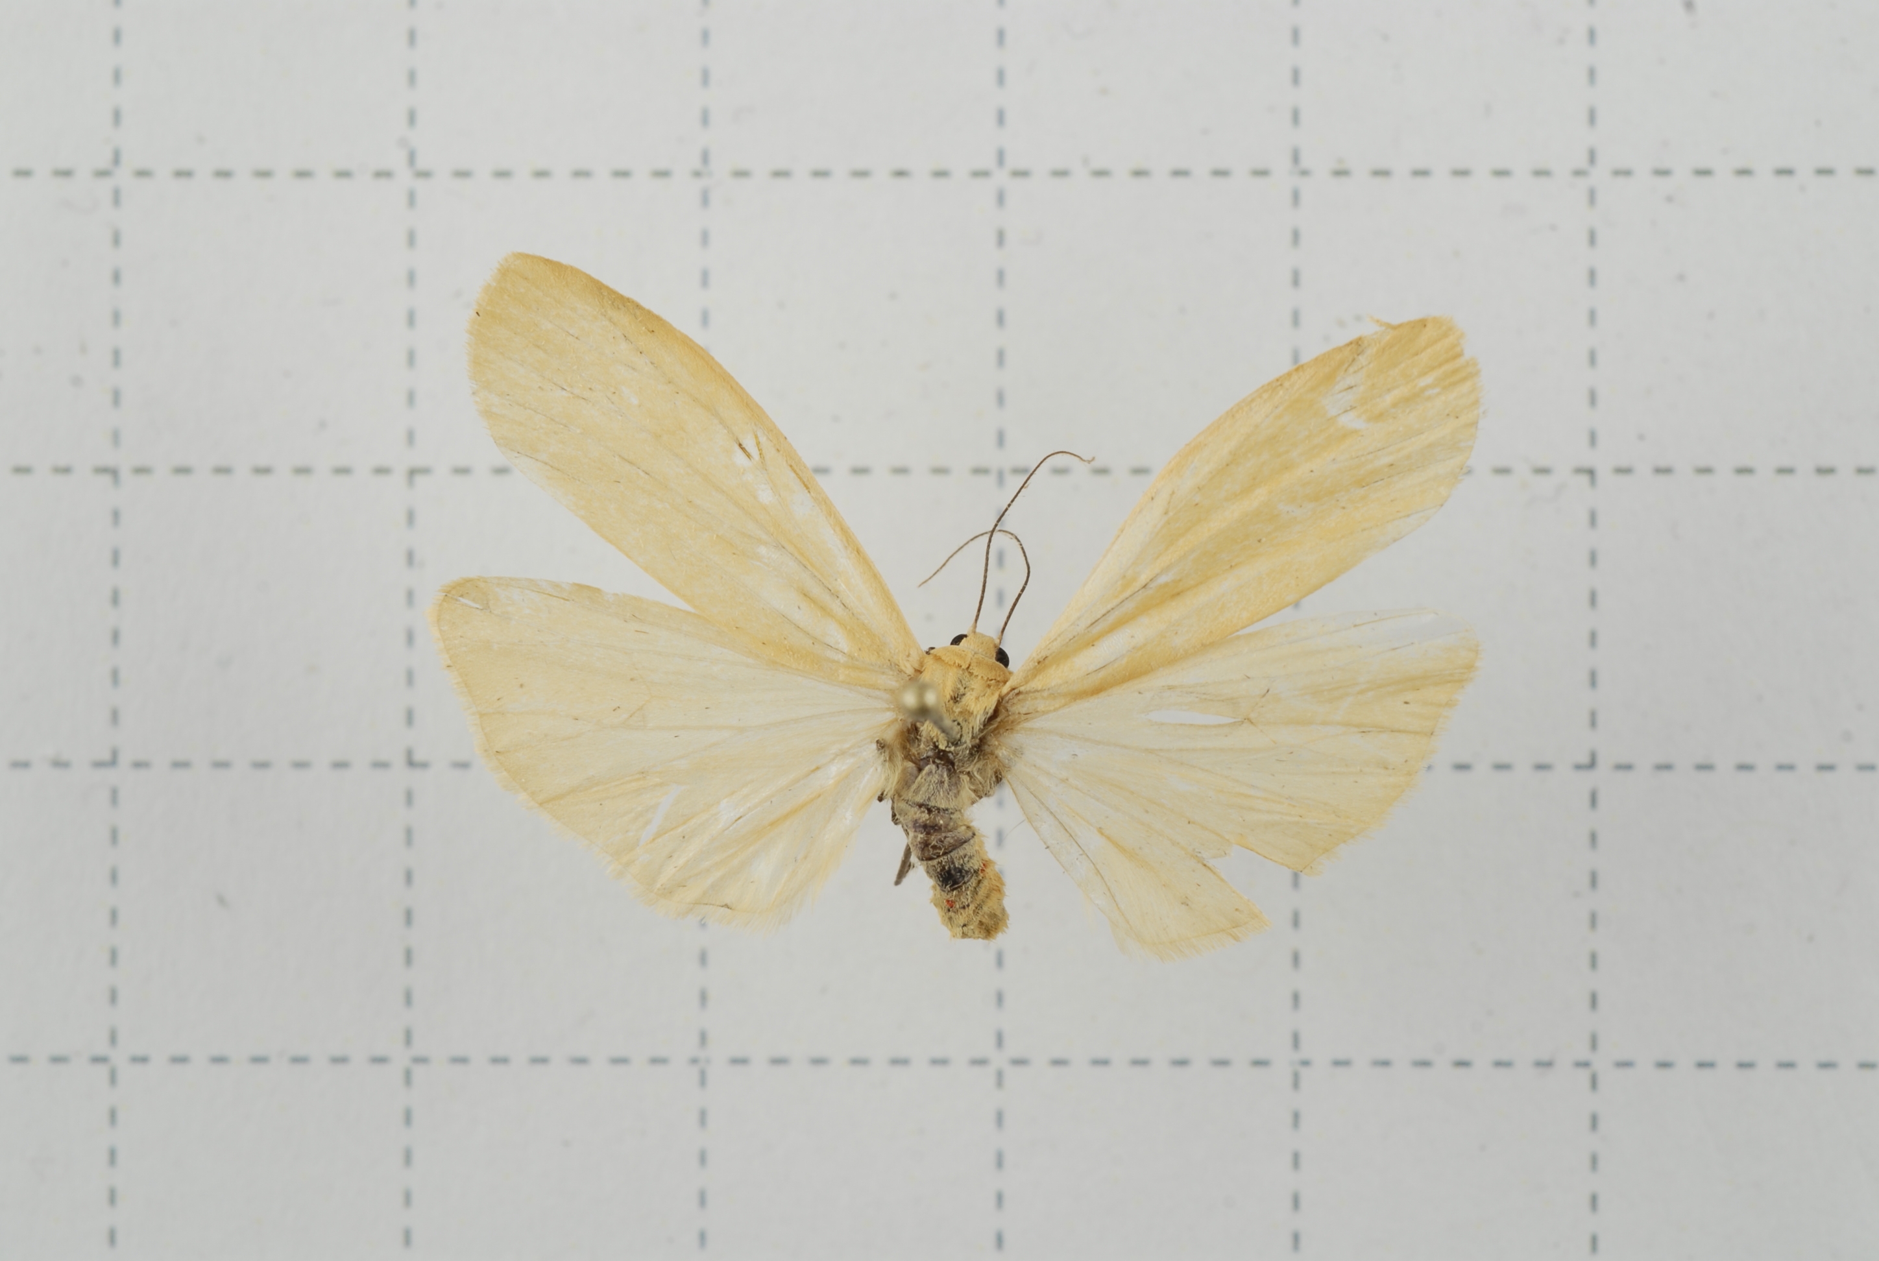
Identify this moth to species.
Katha magnata magnata
